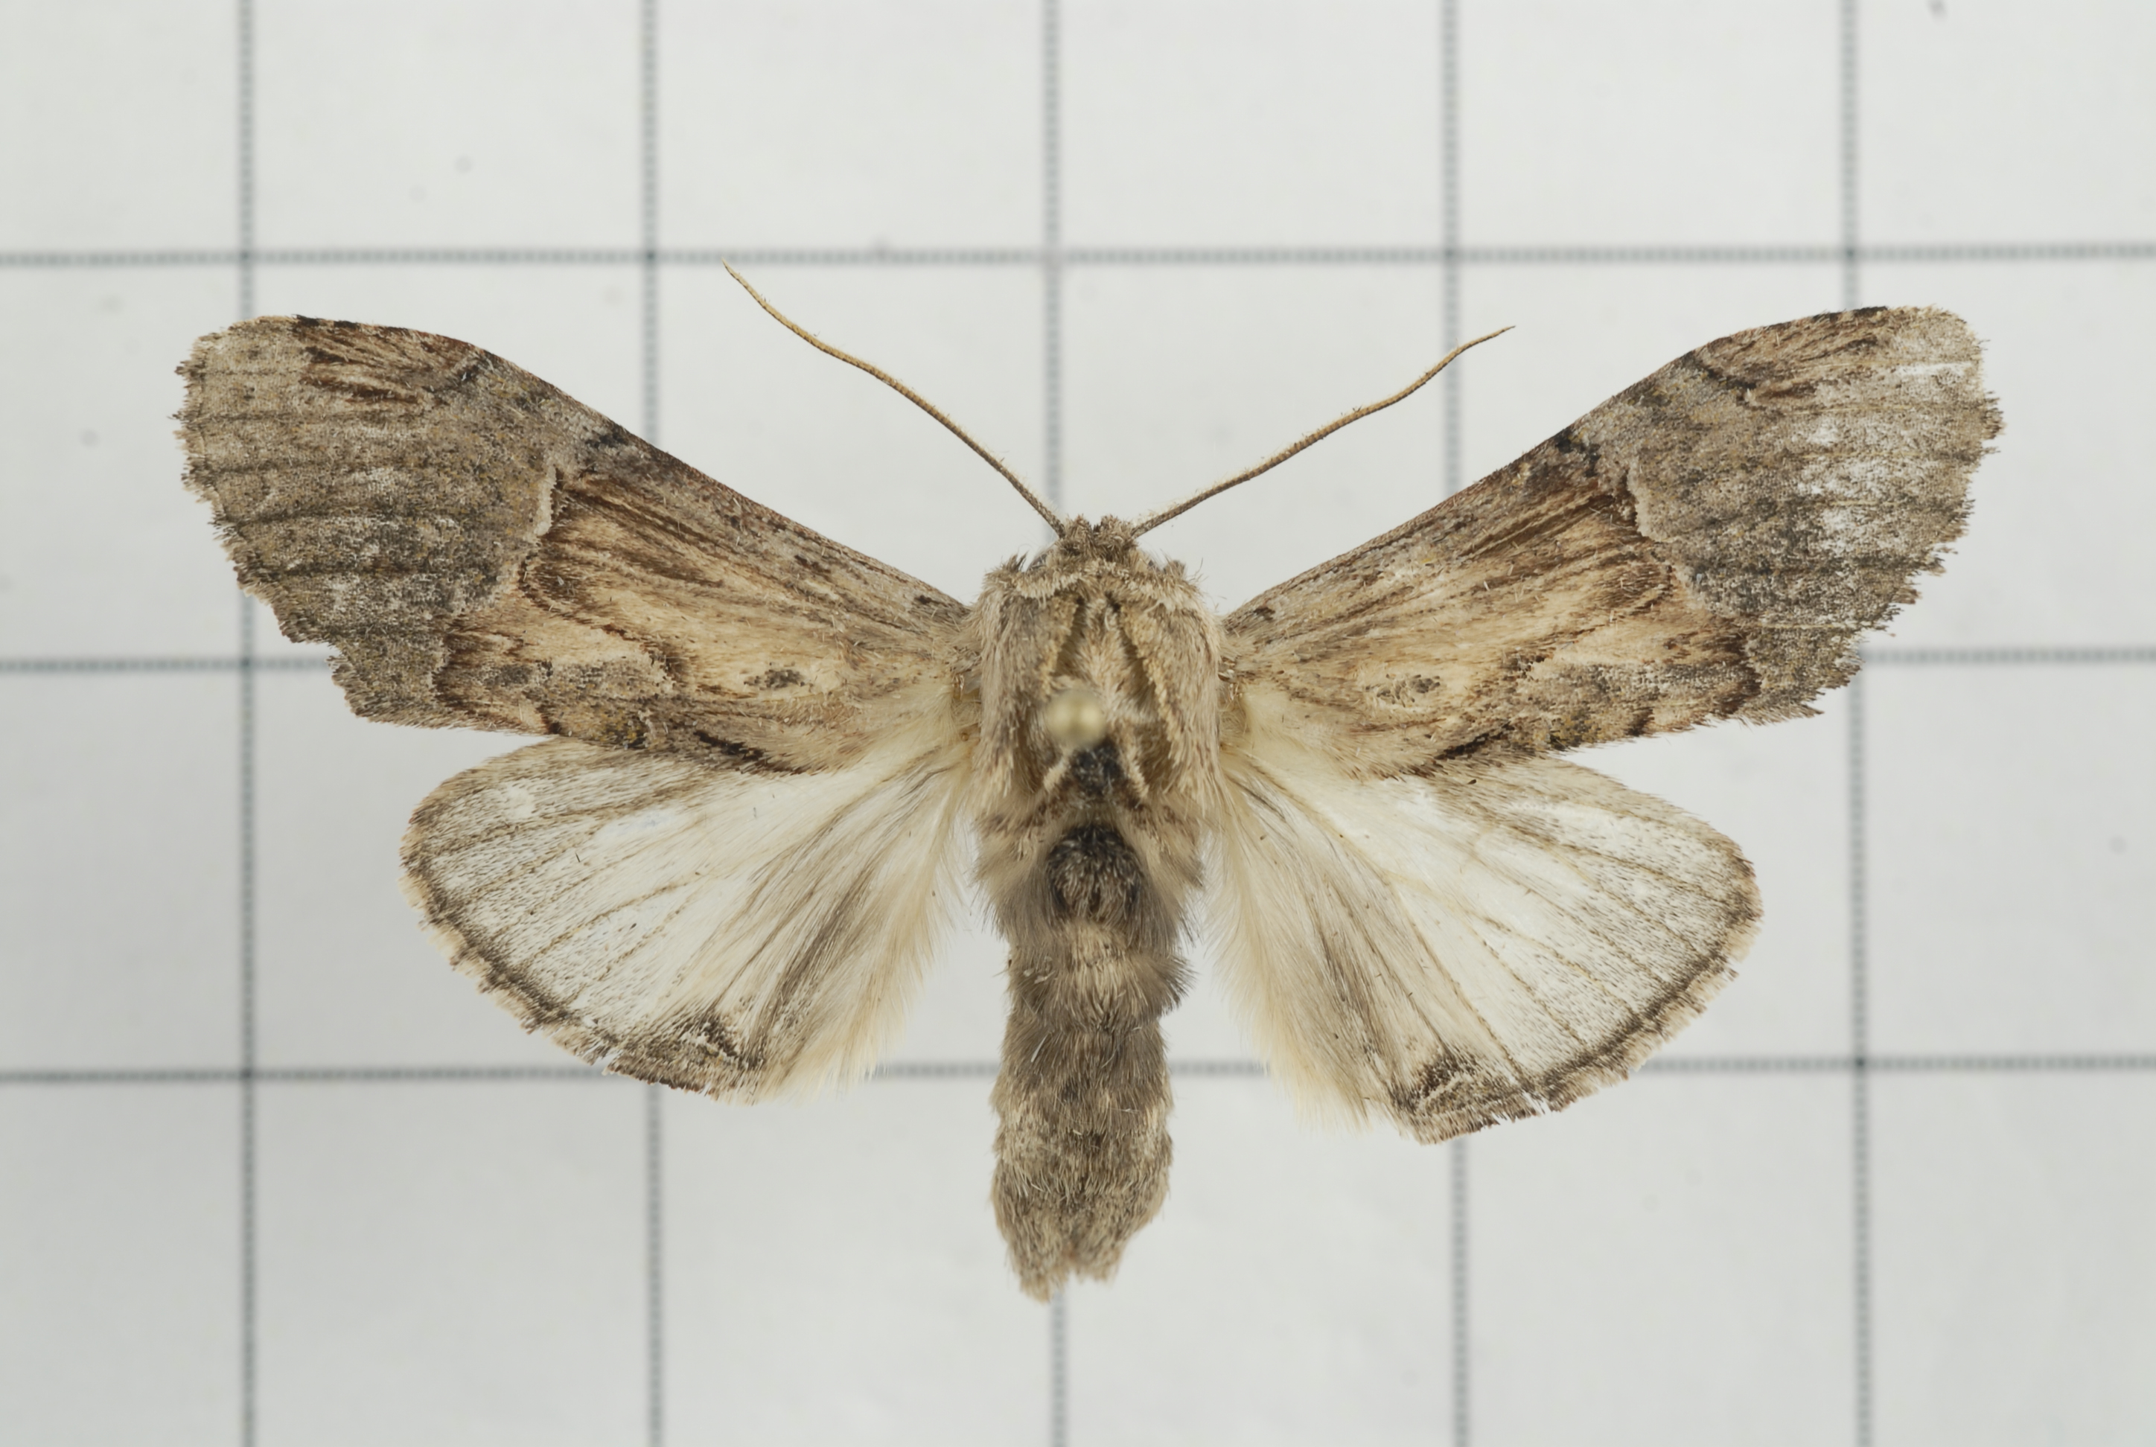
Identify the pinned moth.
Chadisra bipartita
